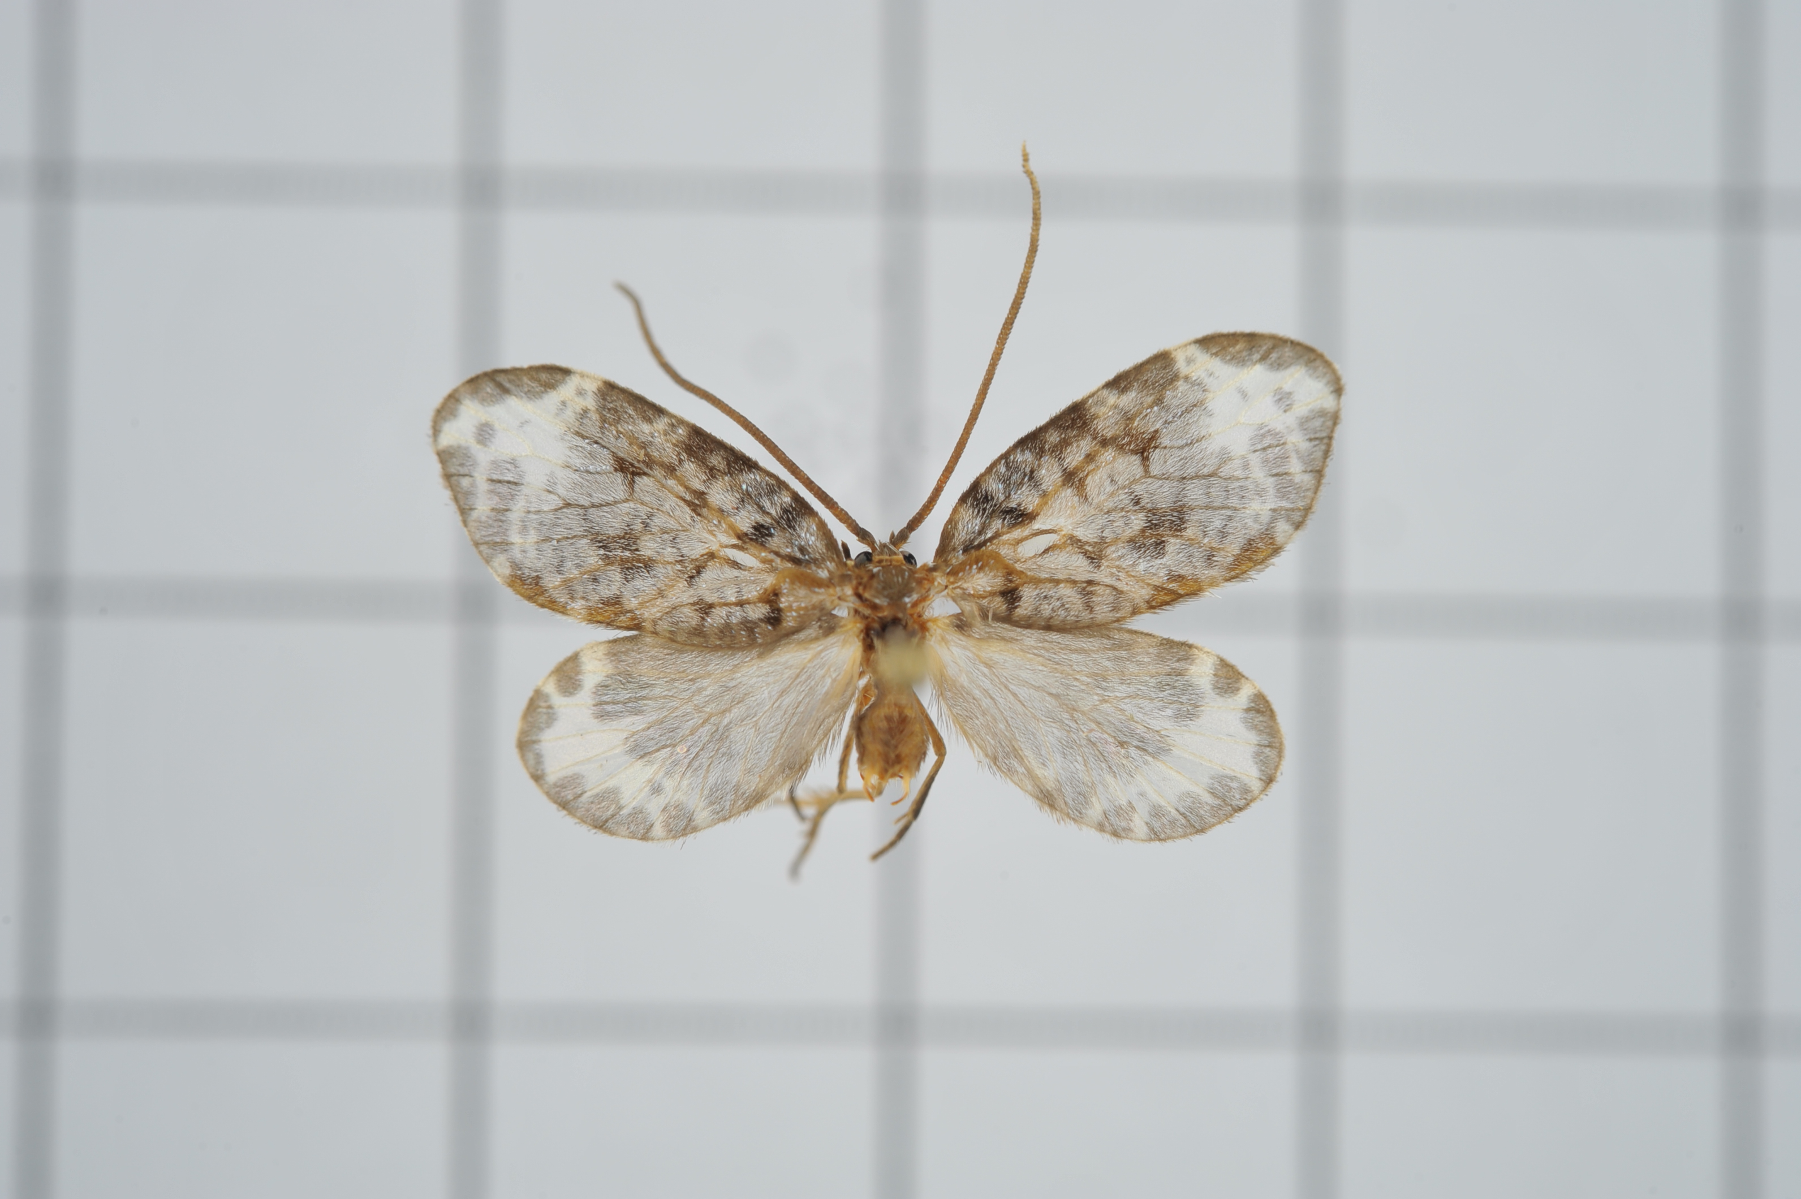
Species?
Neopseustis meyricki
